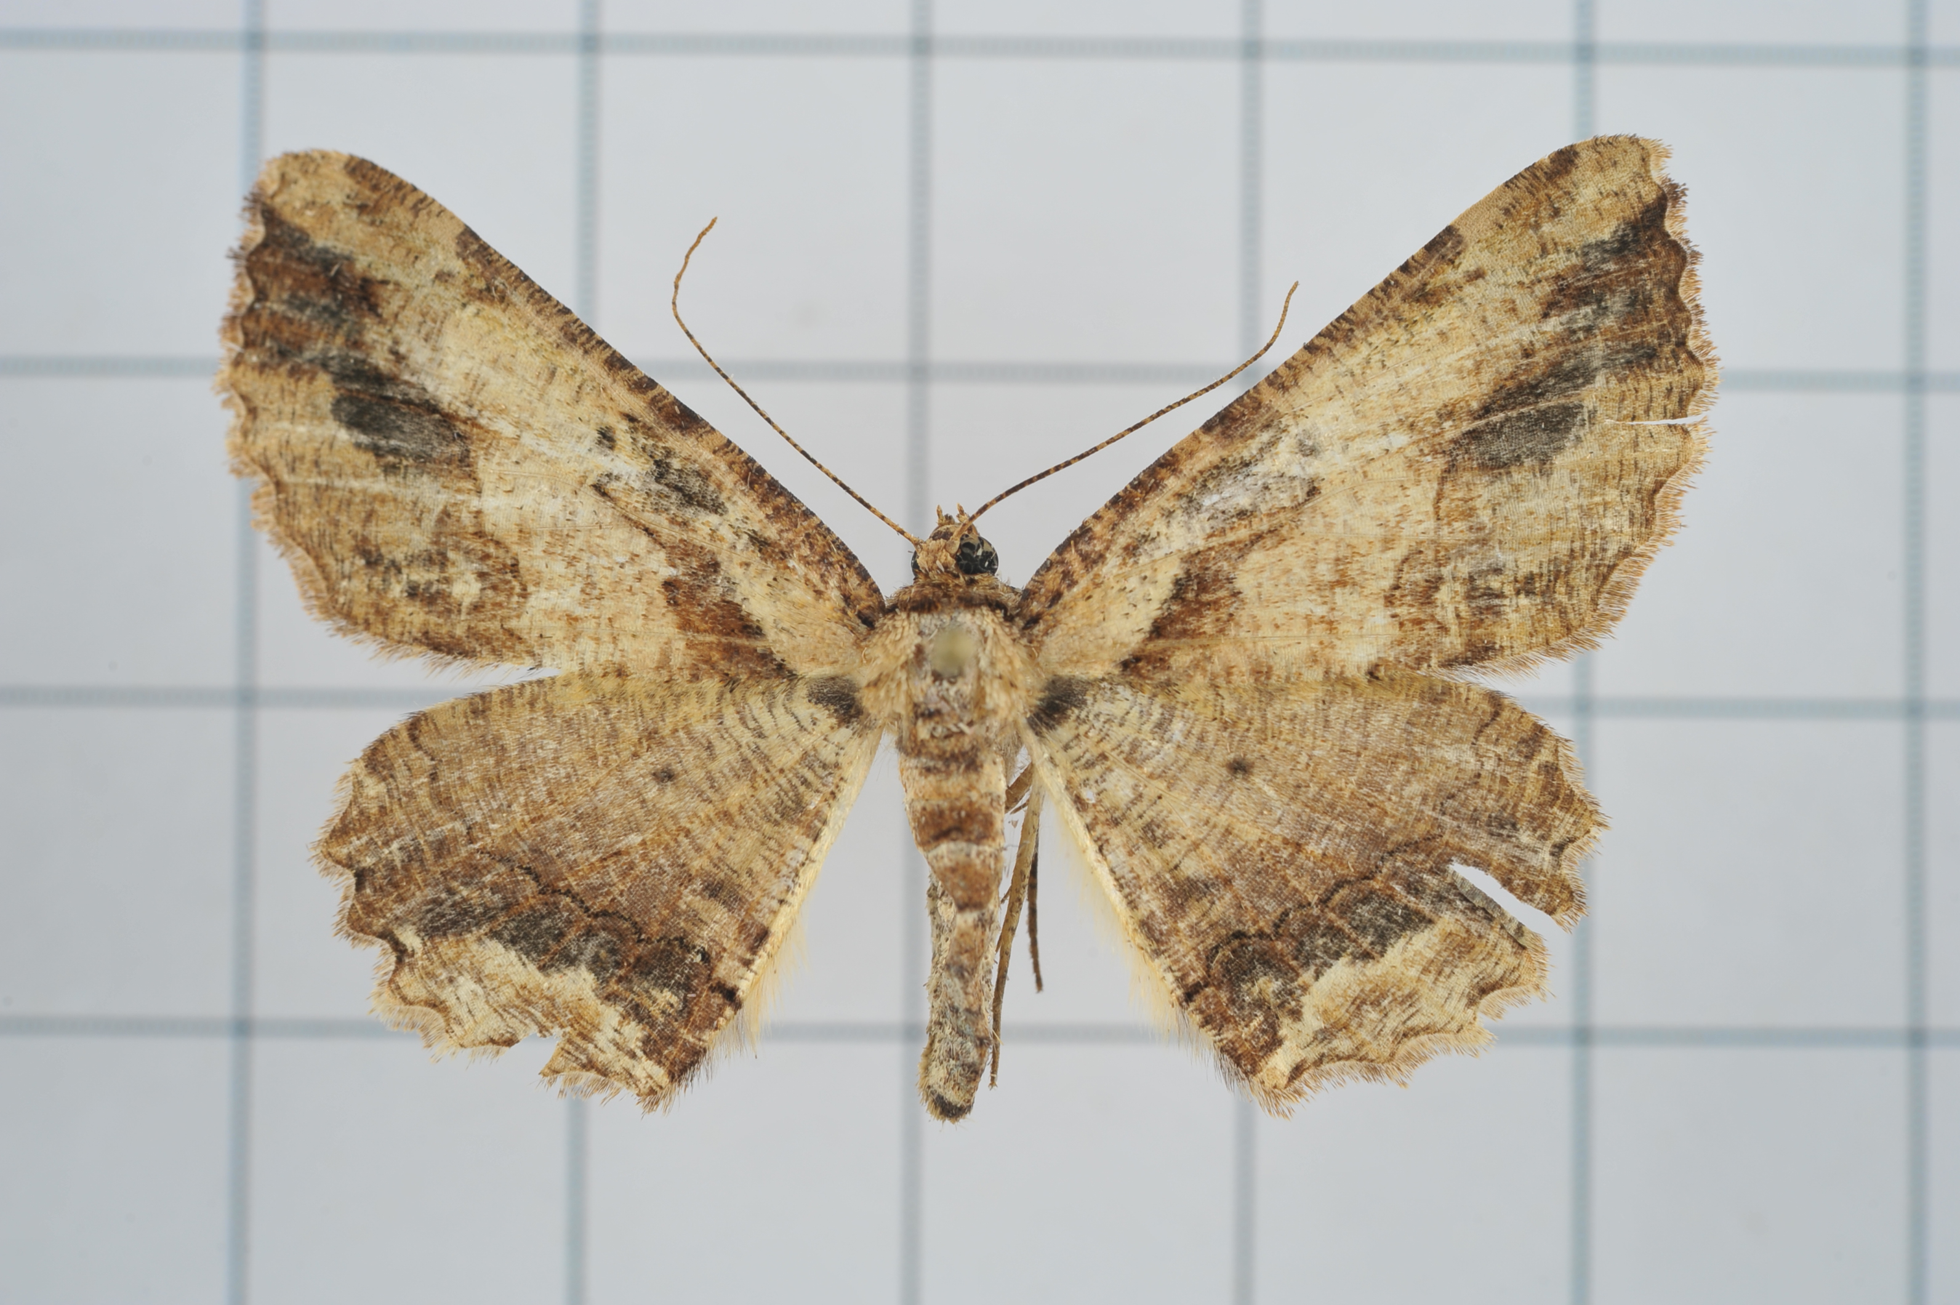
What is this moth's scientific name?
Menophra anaplagiata
